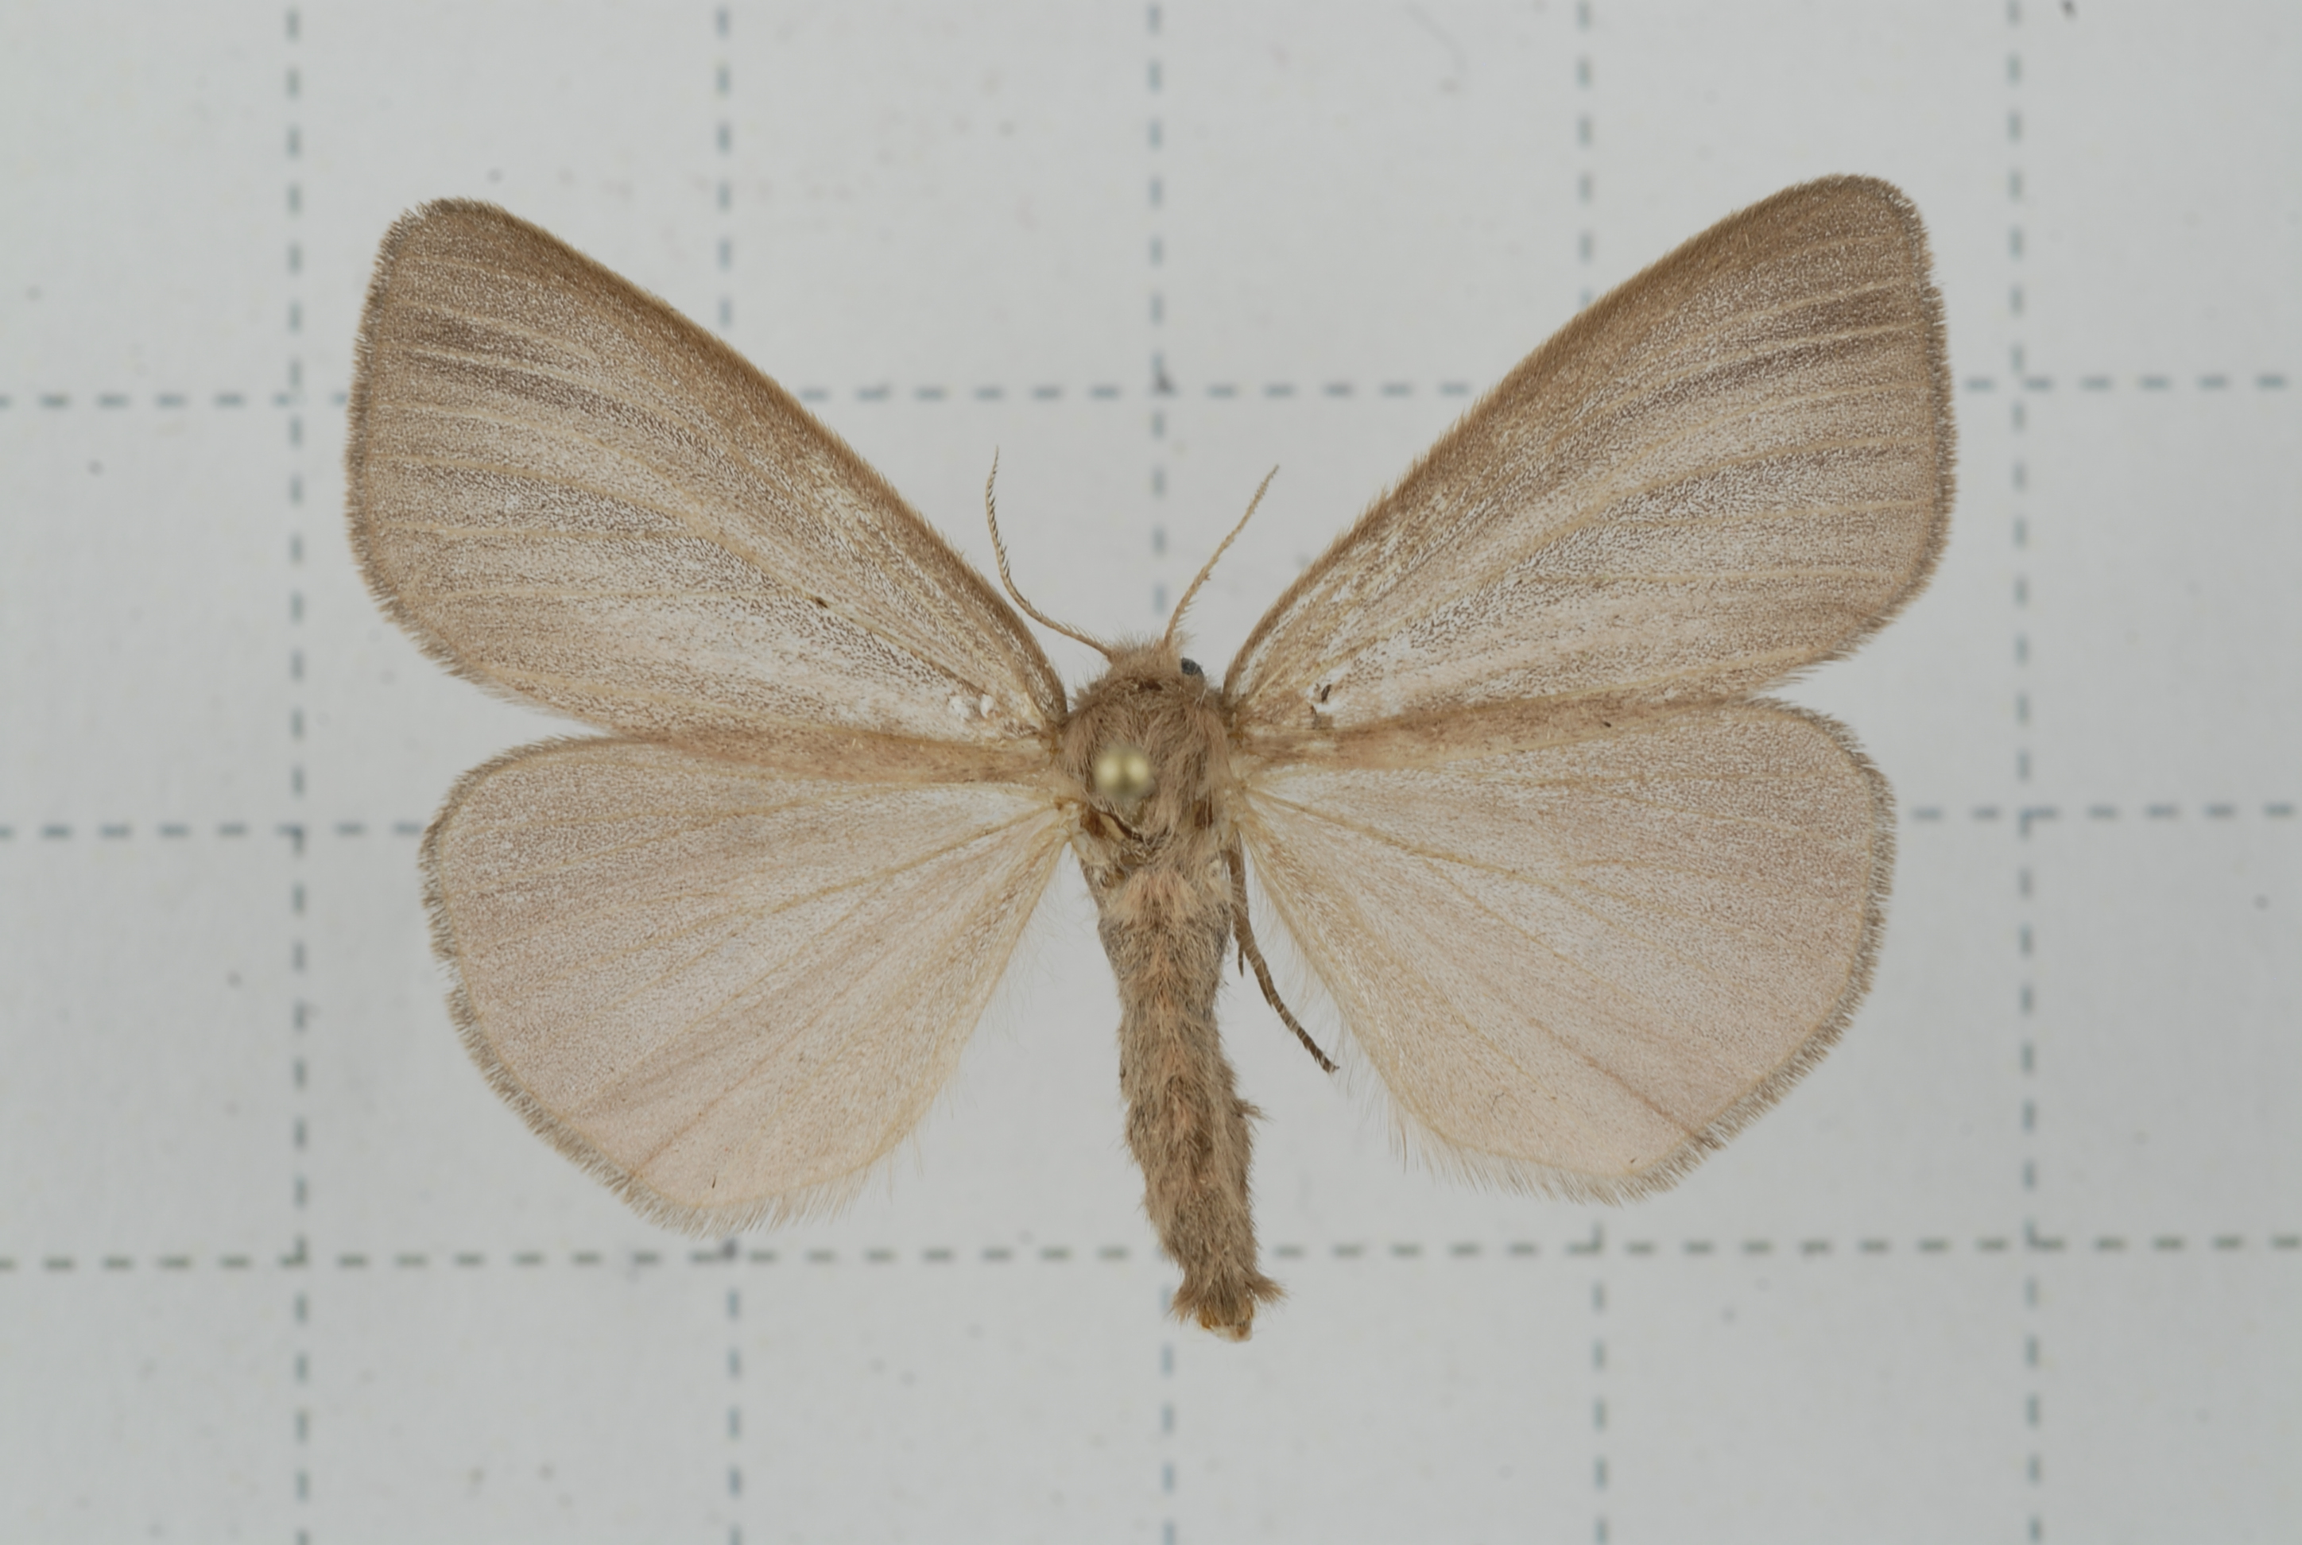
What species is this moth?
Pantana substrigosa
